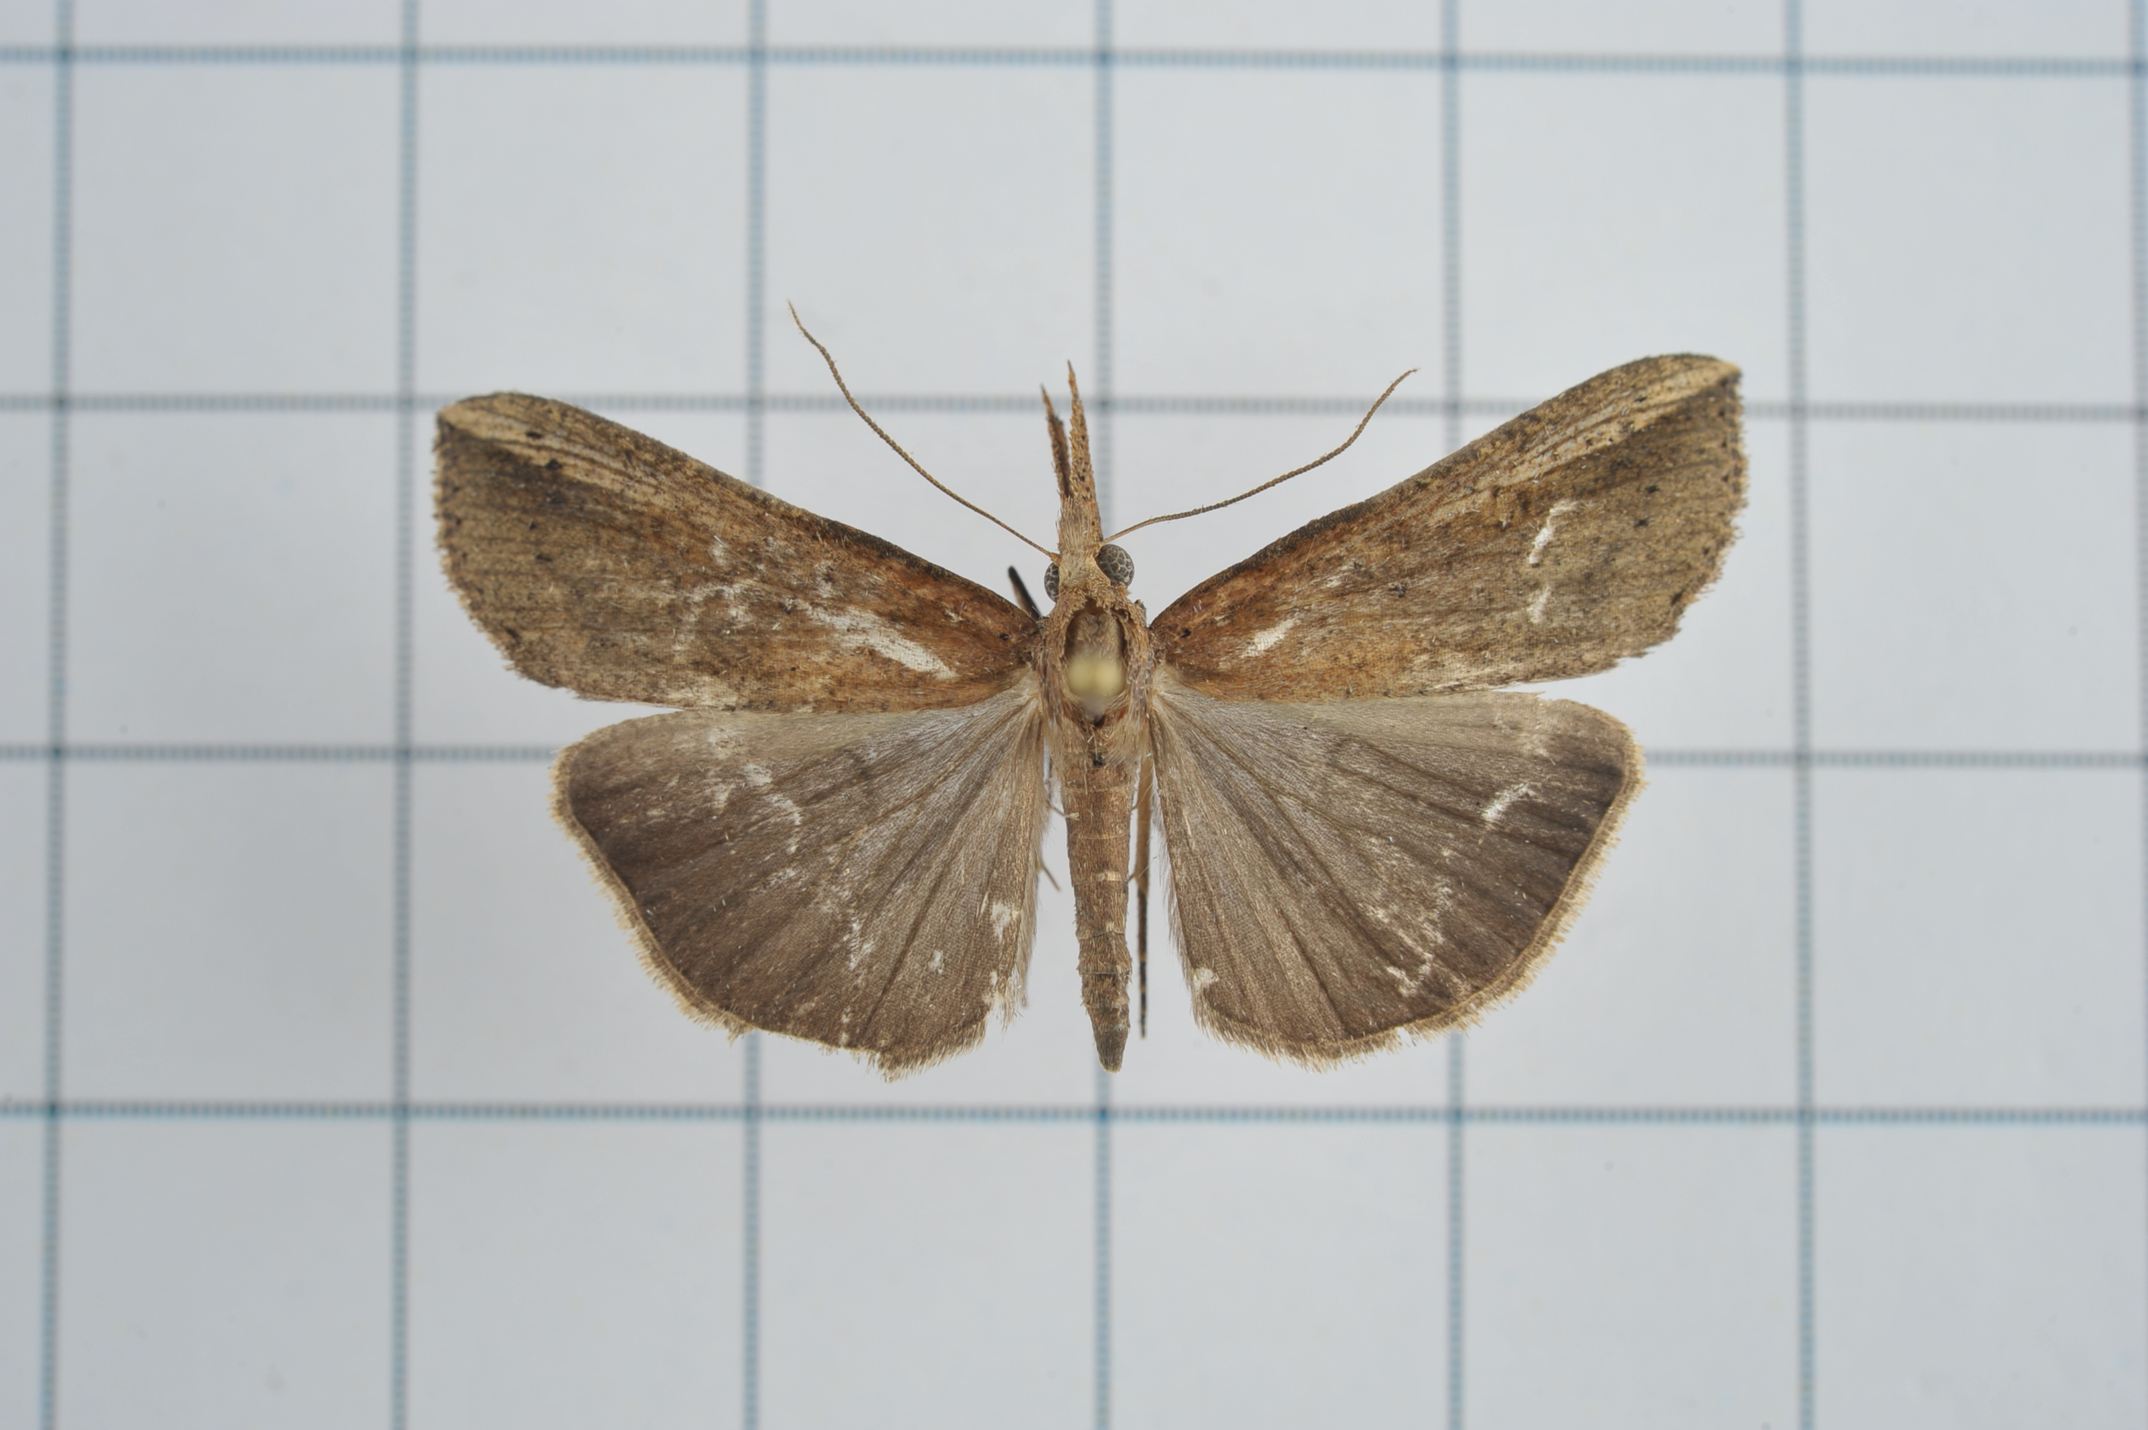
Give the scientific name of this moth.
Hypena longipennis
